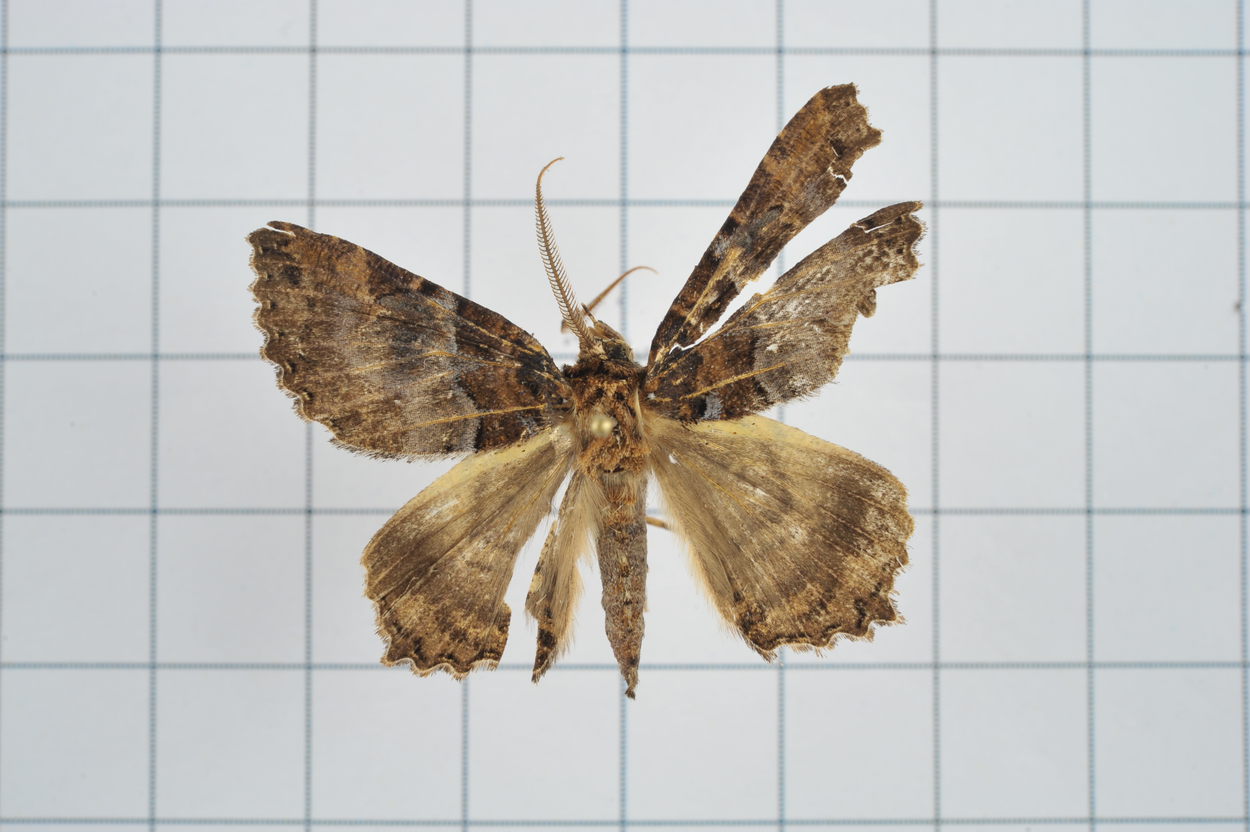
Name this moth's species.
Daddala lucilla
